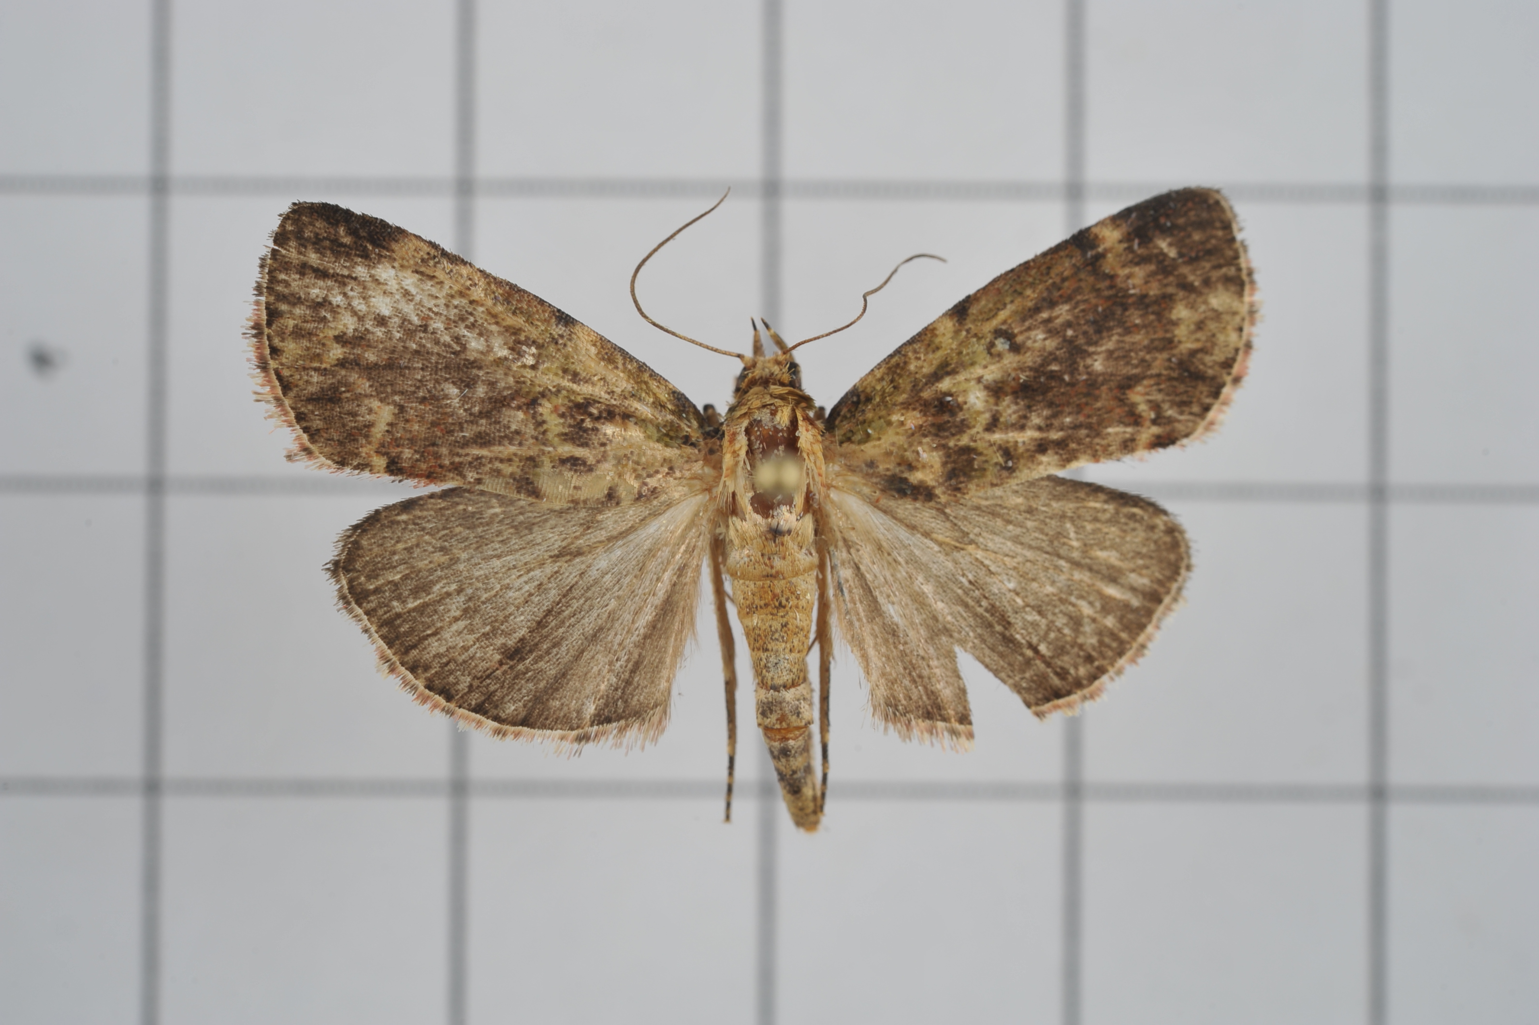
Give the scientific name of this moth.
Orthaga olivacea
